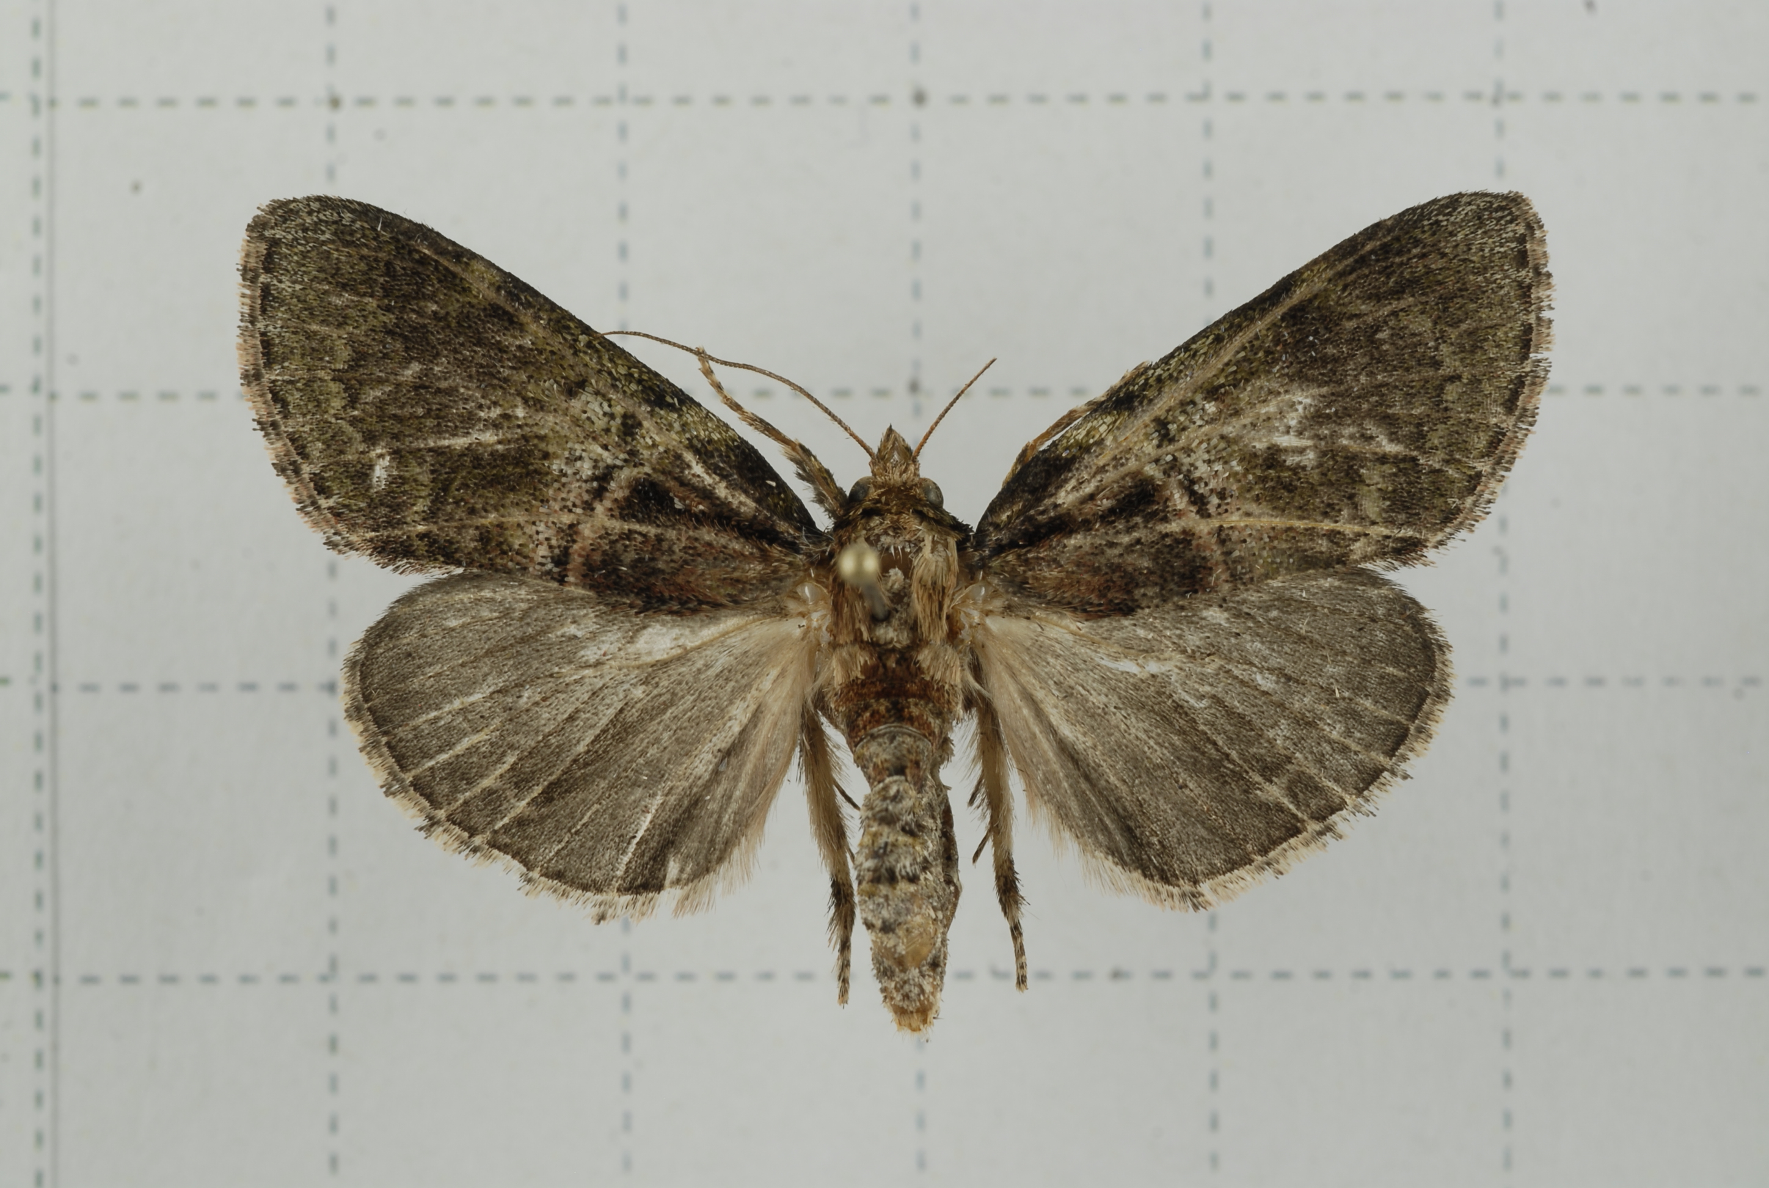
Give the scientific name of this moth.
Locastra muscosalis
